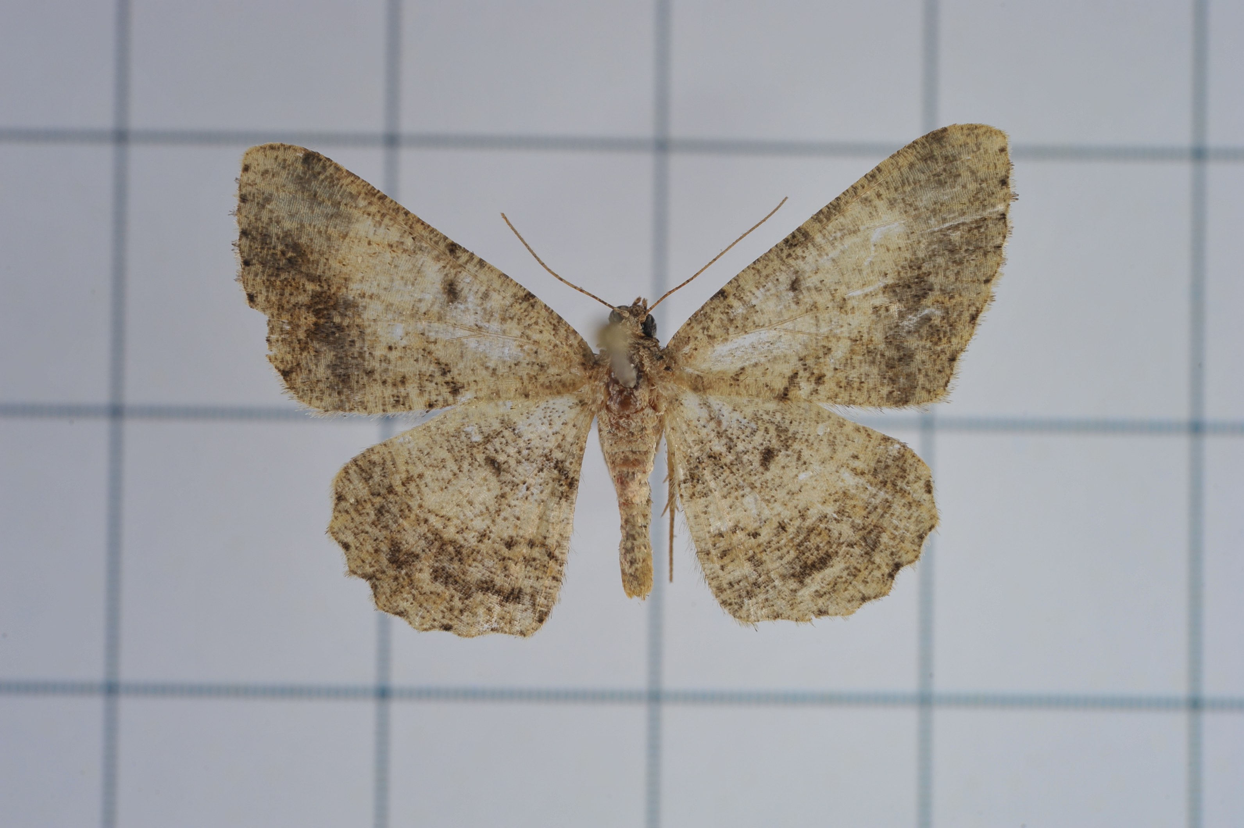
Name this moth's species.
Psilalcis breta rantaizana
